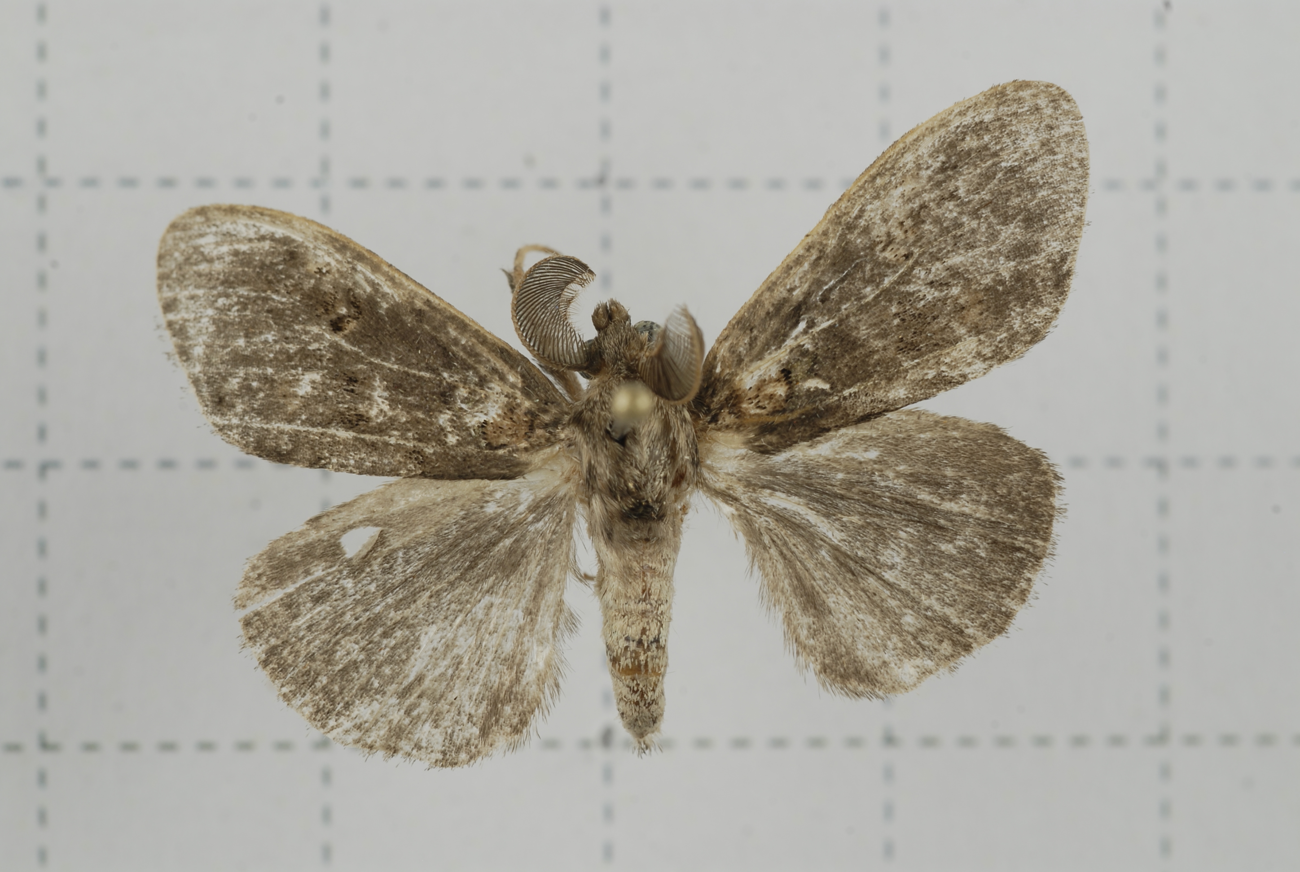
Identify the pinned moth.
Olene dudgeoni
